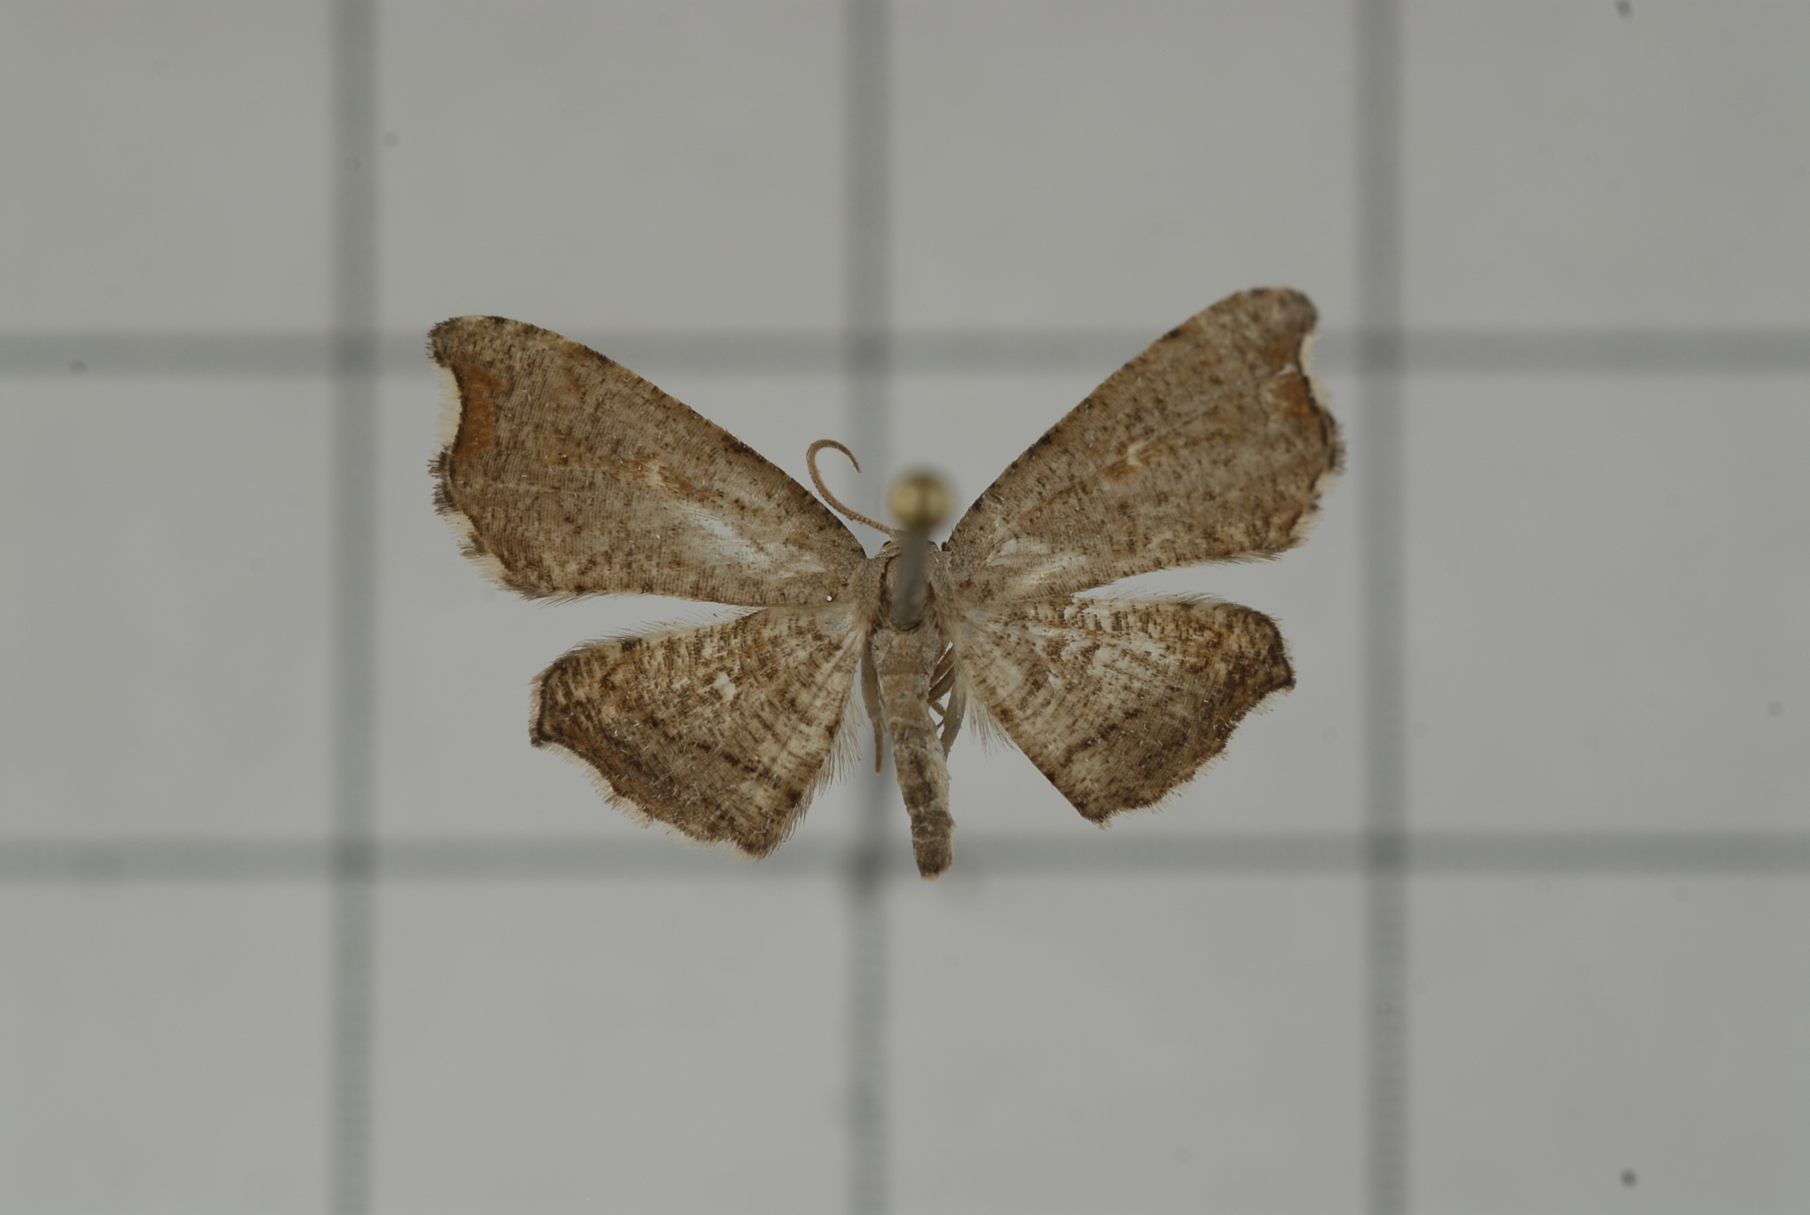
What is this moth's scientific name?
Chundana emarginata
